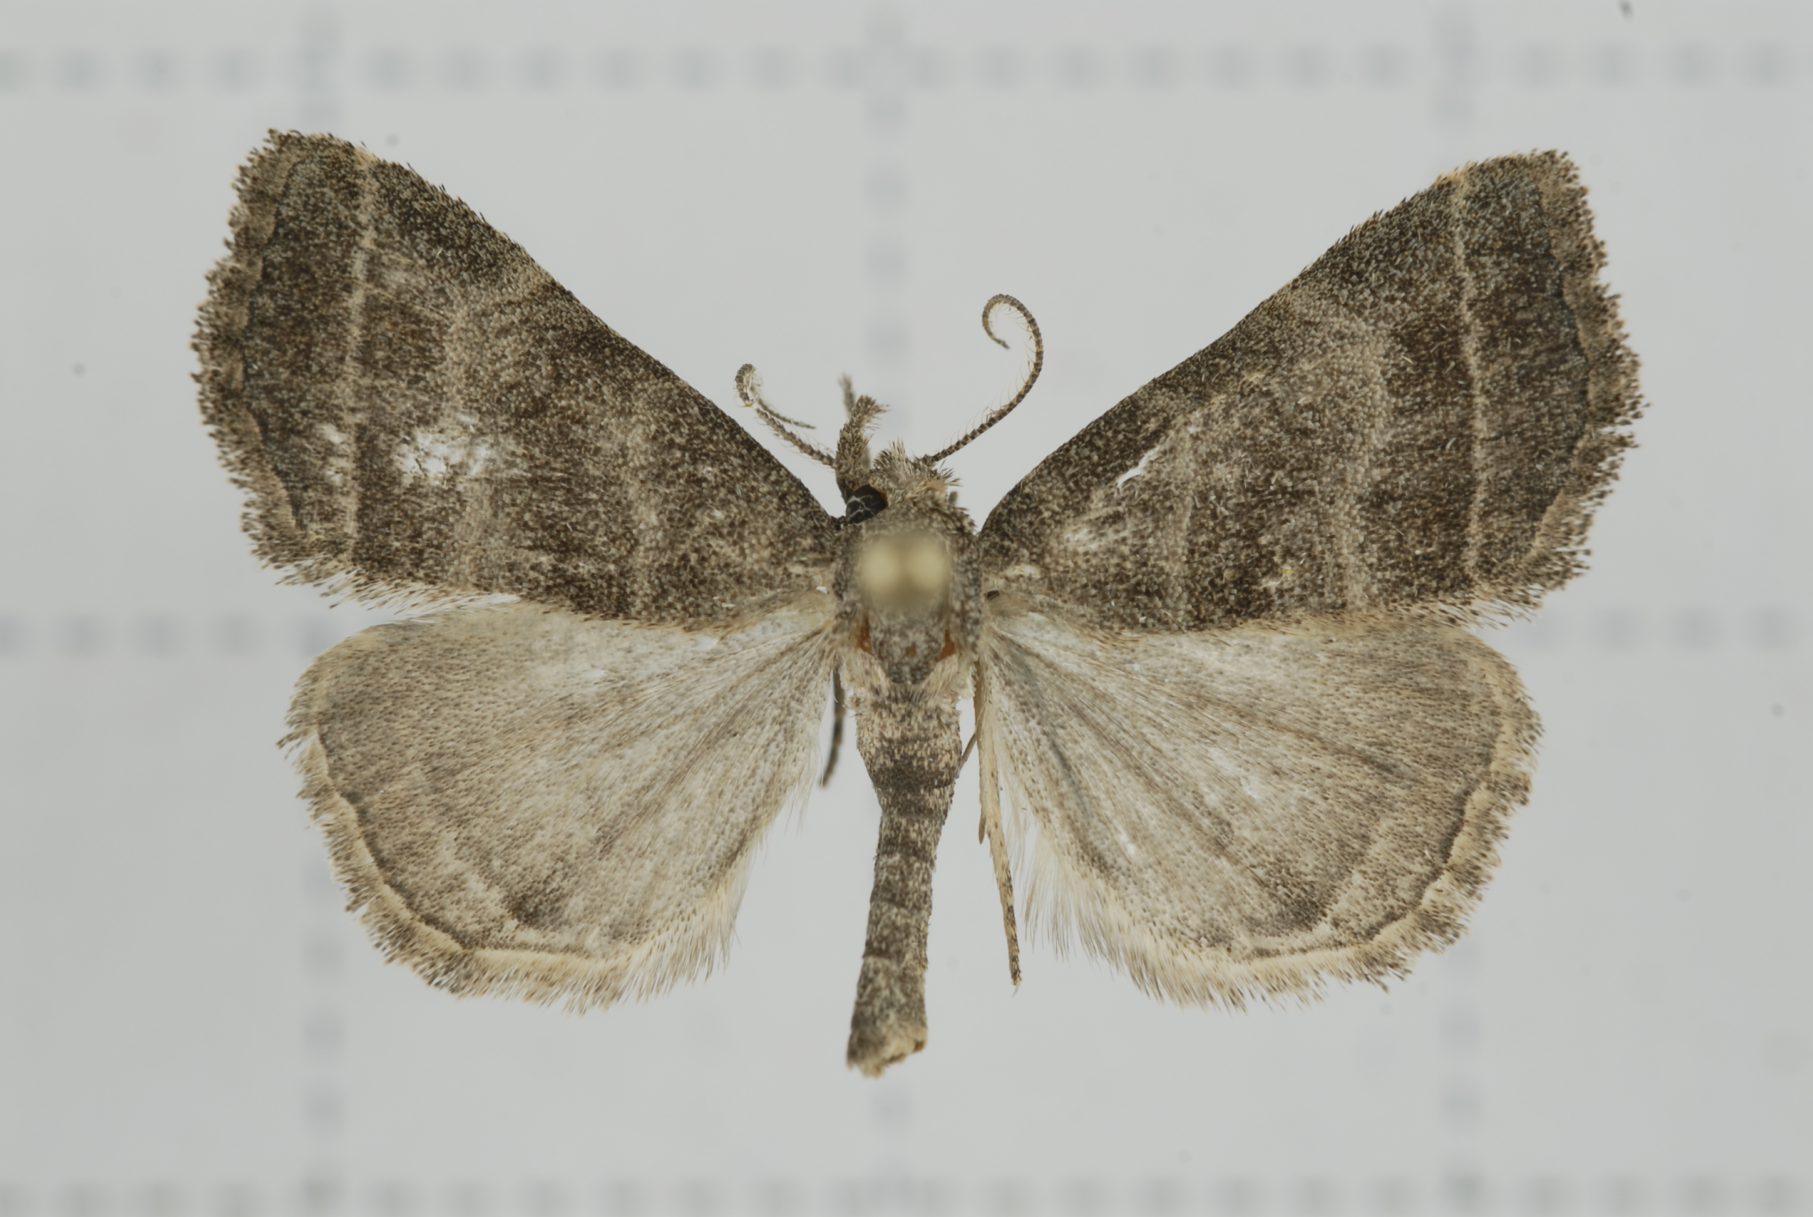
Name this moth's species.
Herminia annulata
